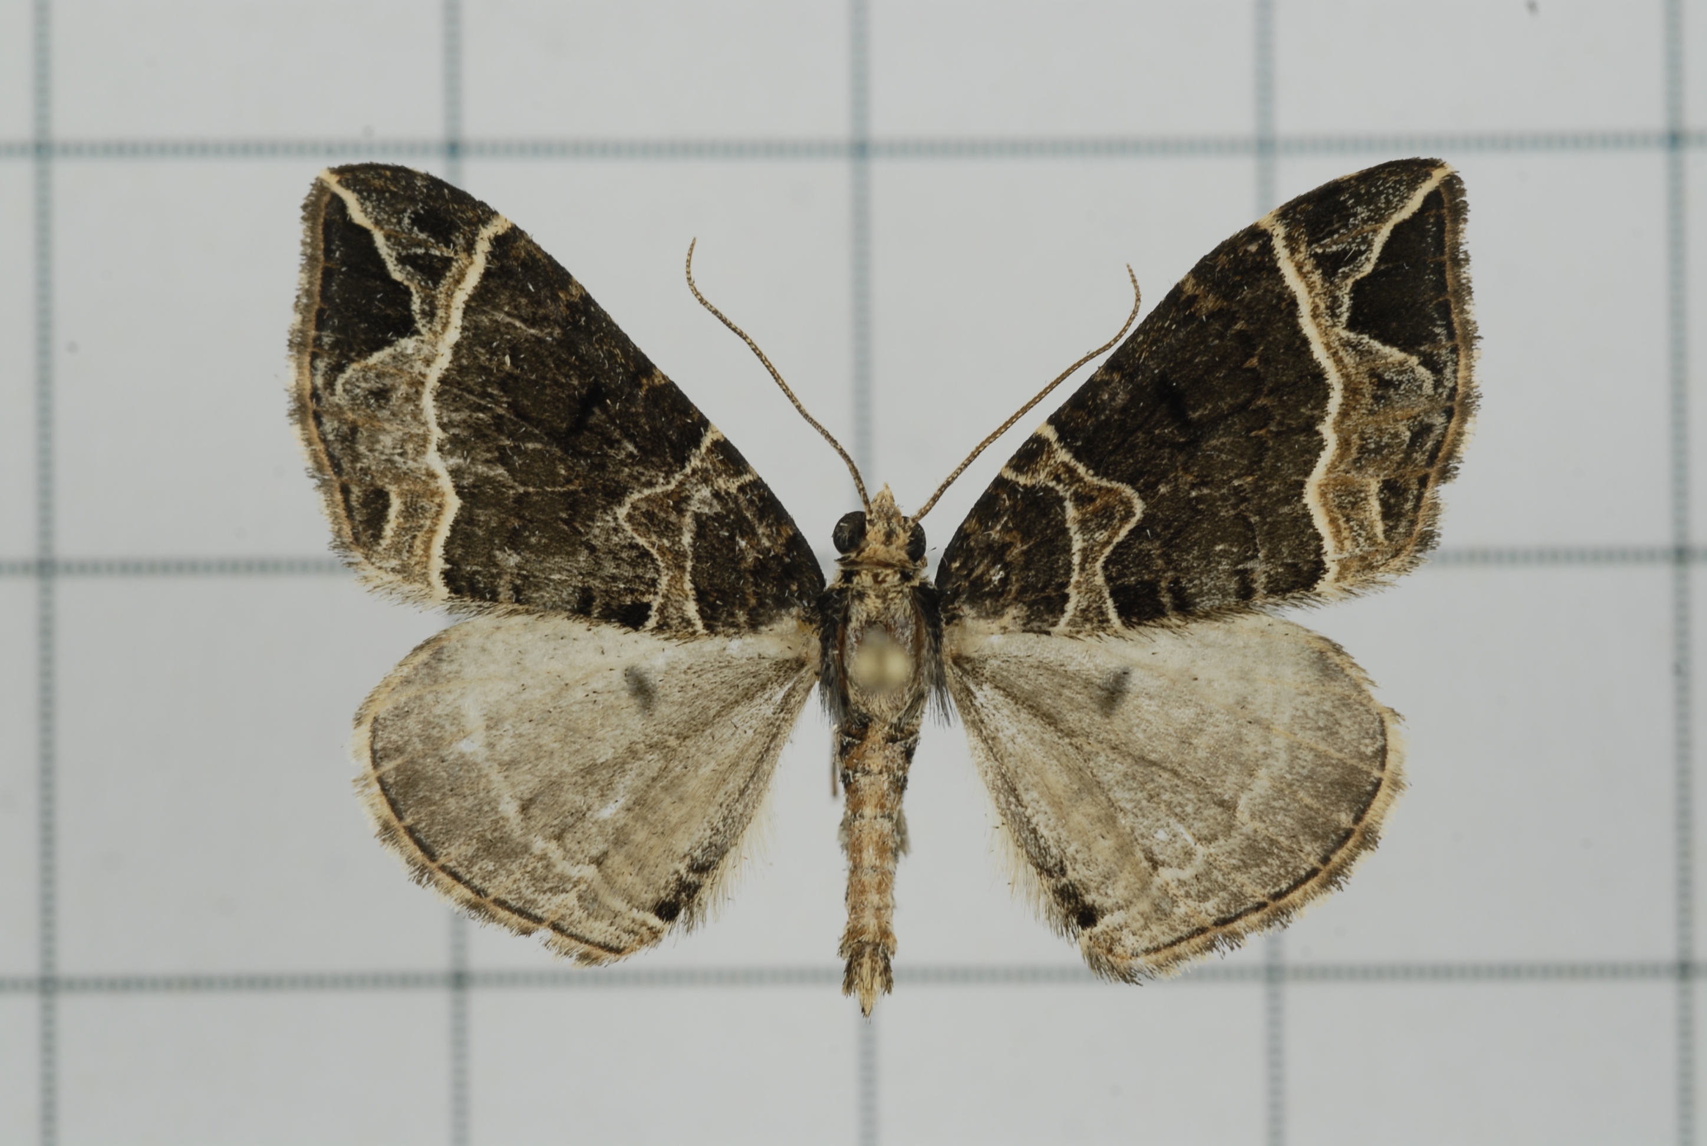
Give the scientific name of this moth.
Ecliptopera umbrosaria stathera
